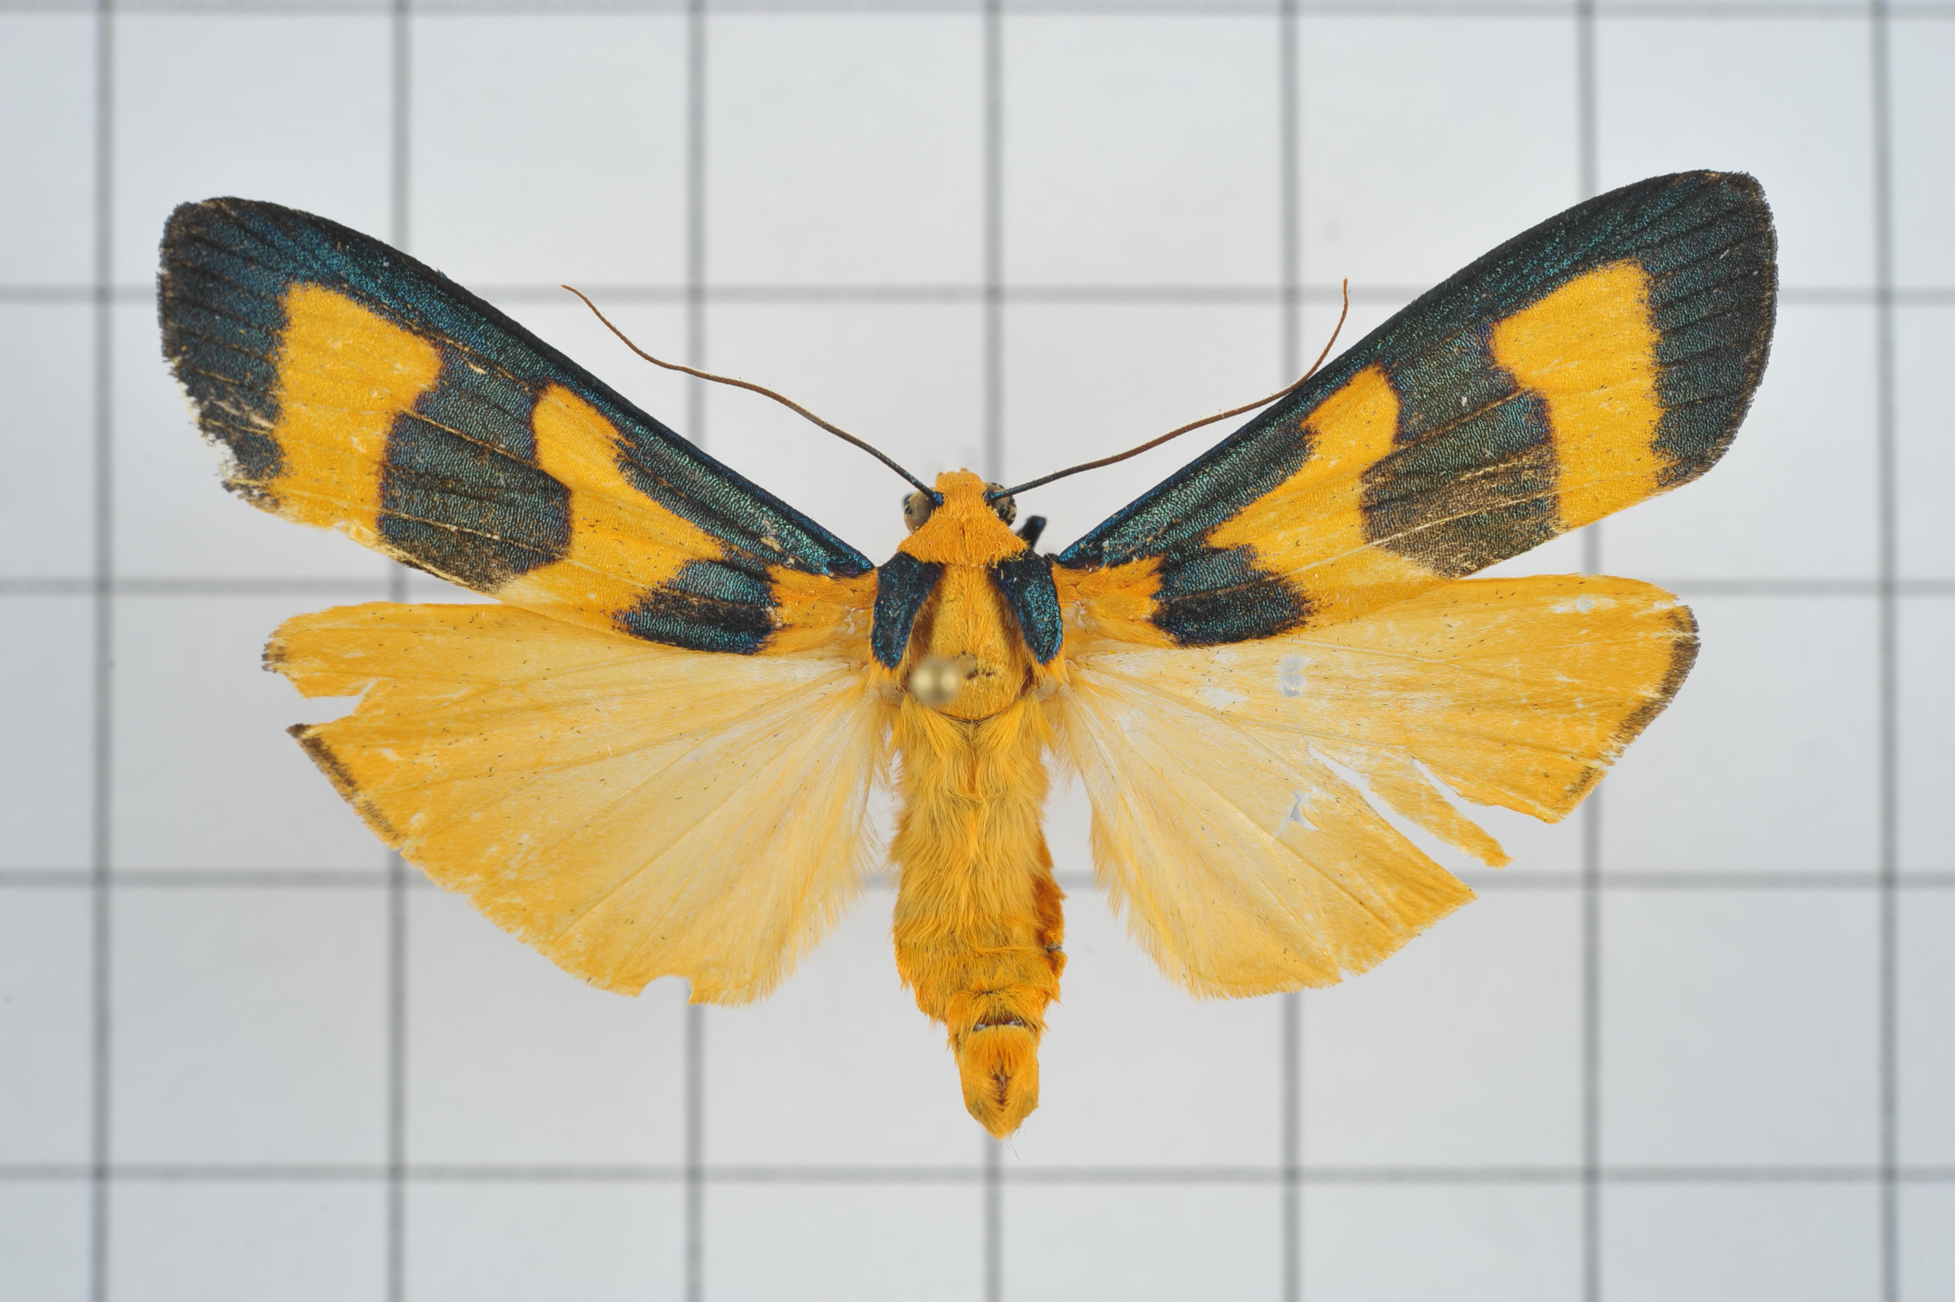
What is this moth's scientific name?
Chrysaeglia magnifica
